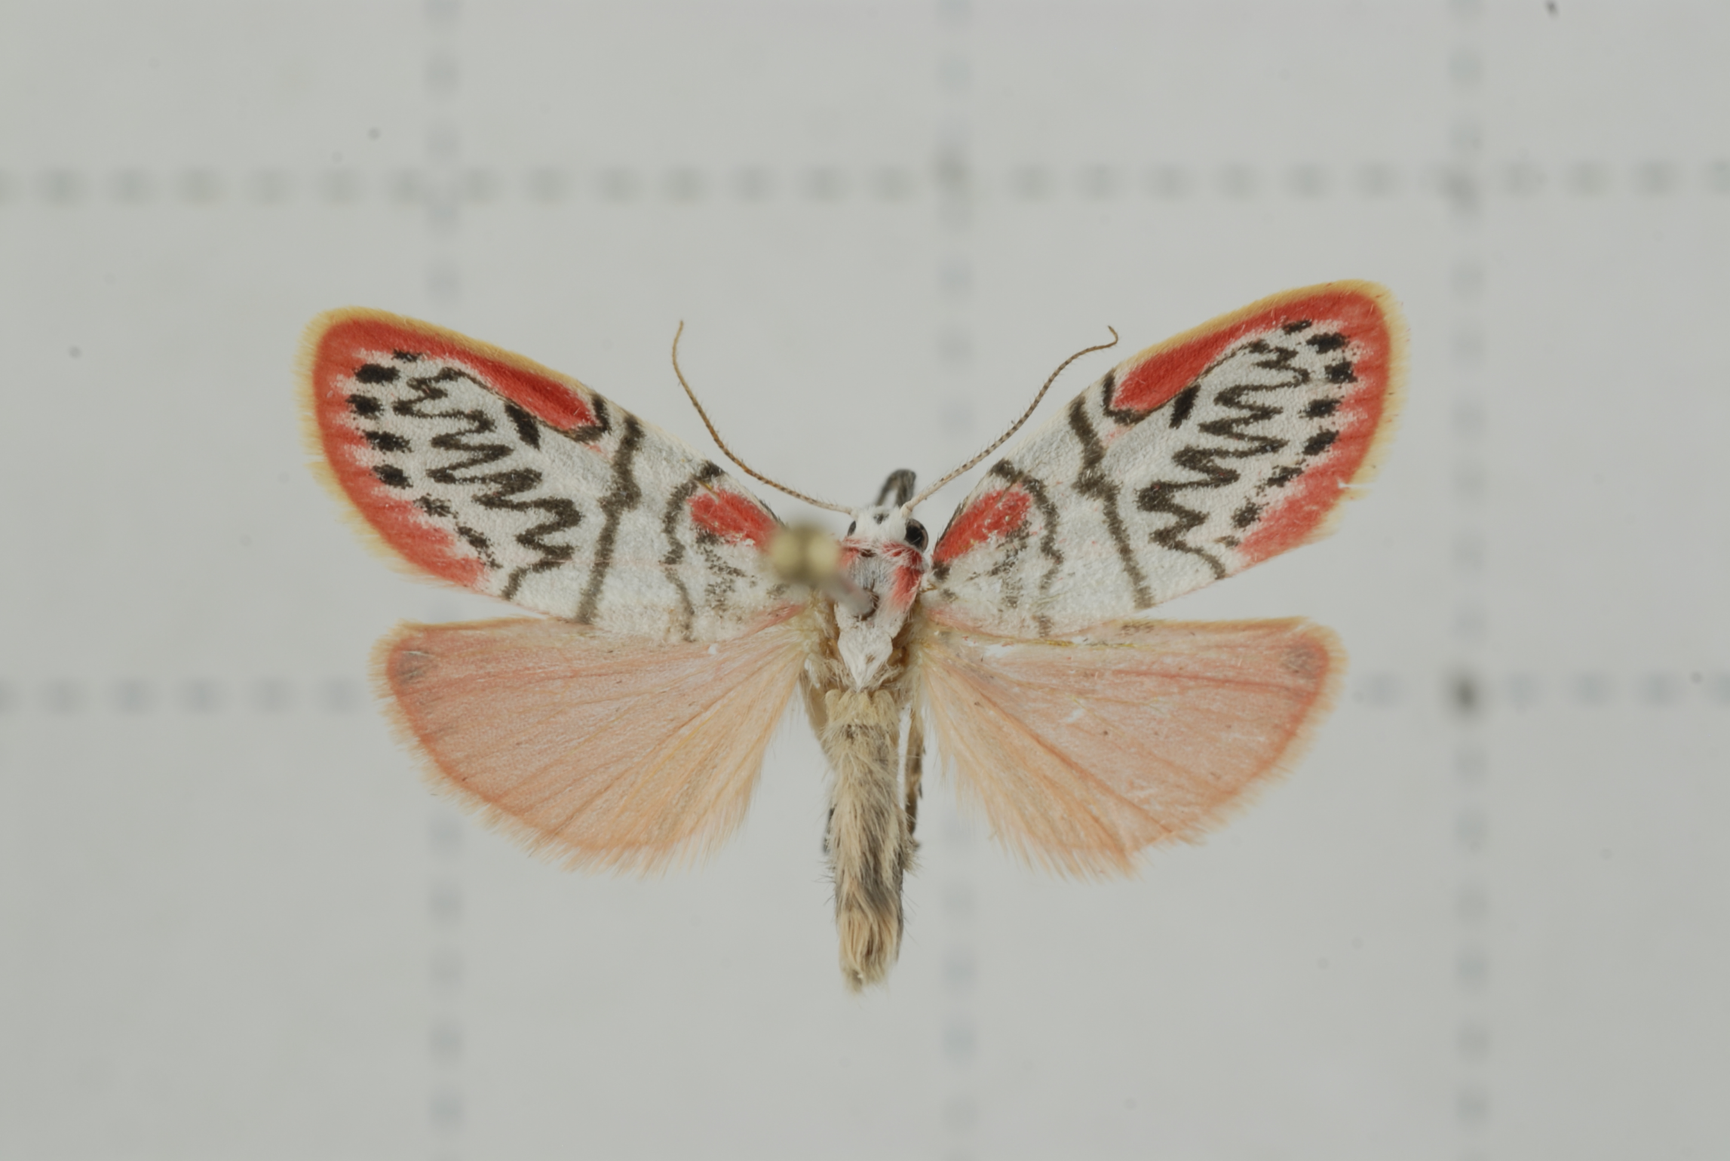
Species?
Miltochrista ziczac
